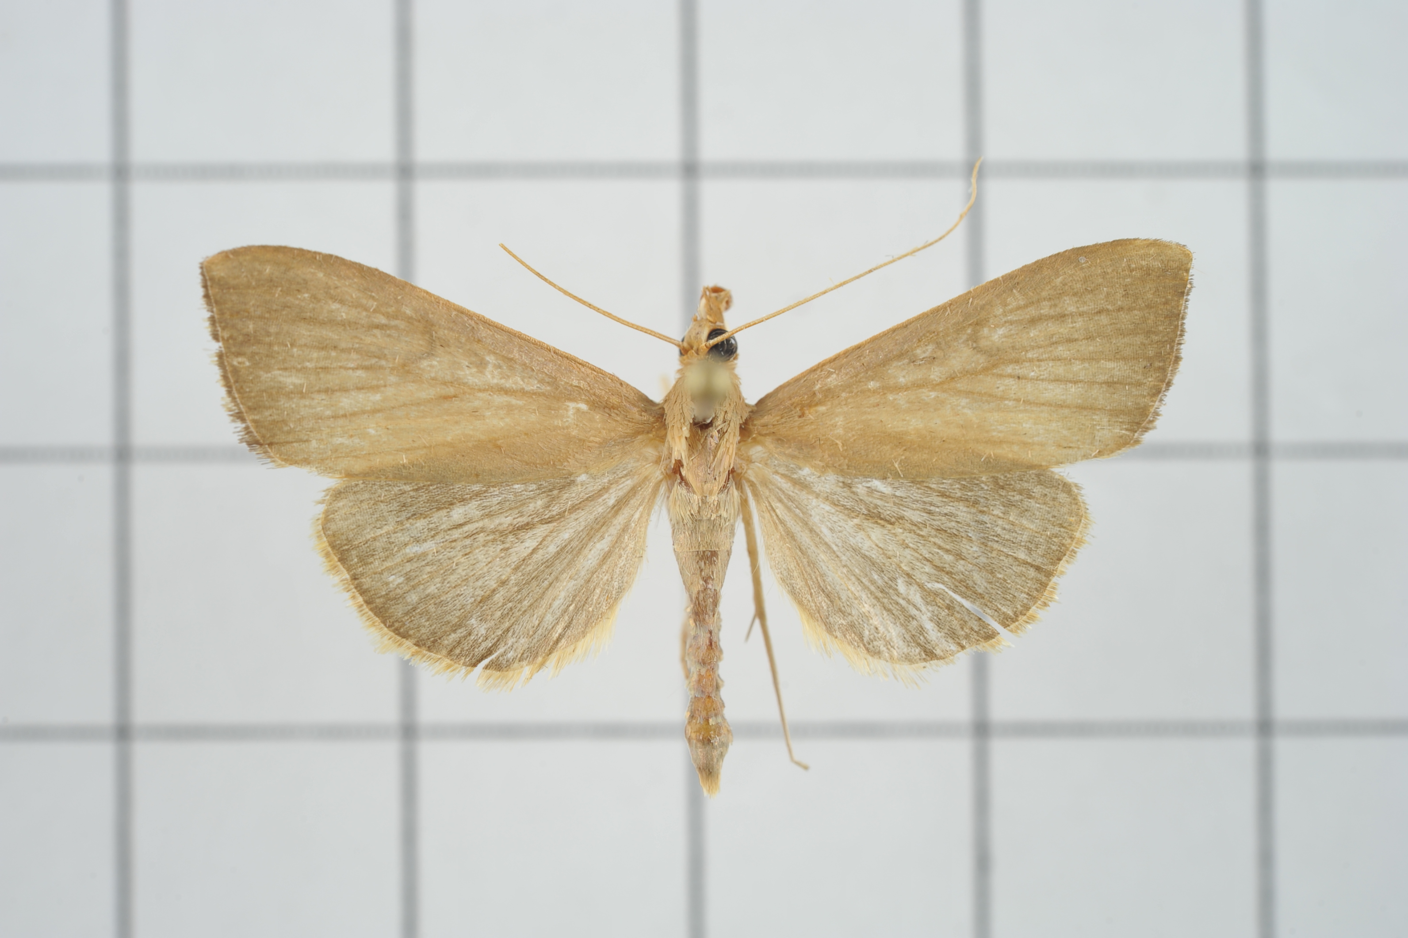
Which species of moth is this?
Eumorphobotys eumorphalis
